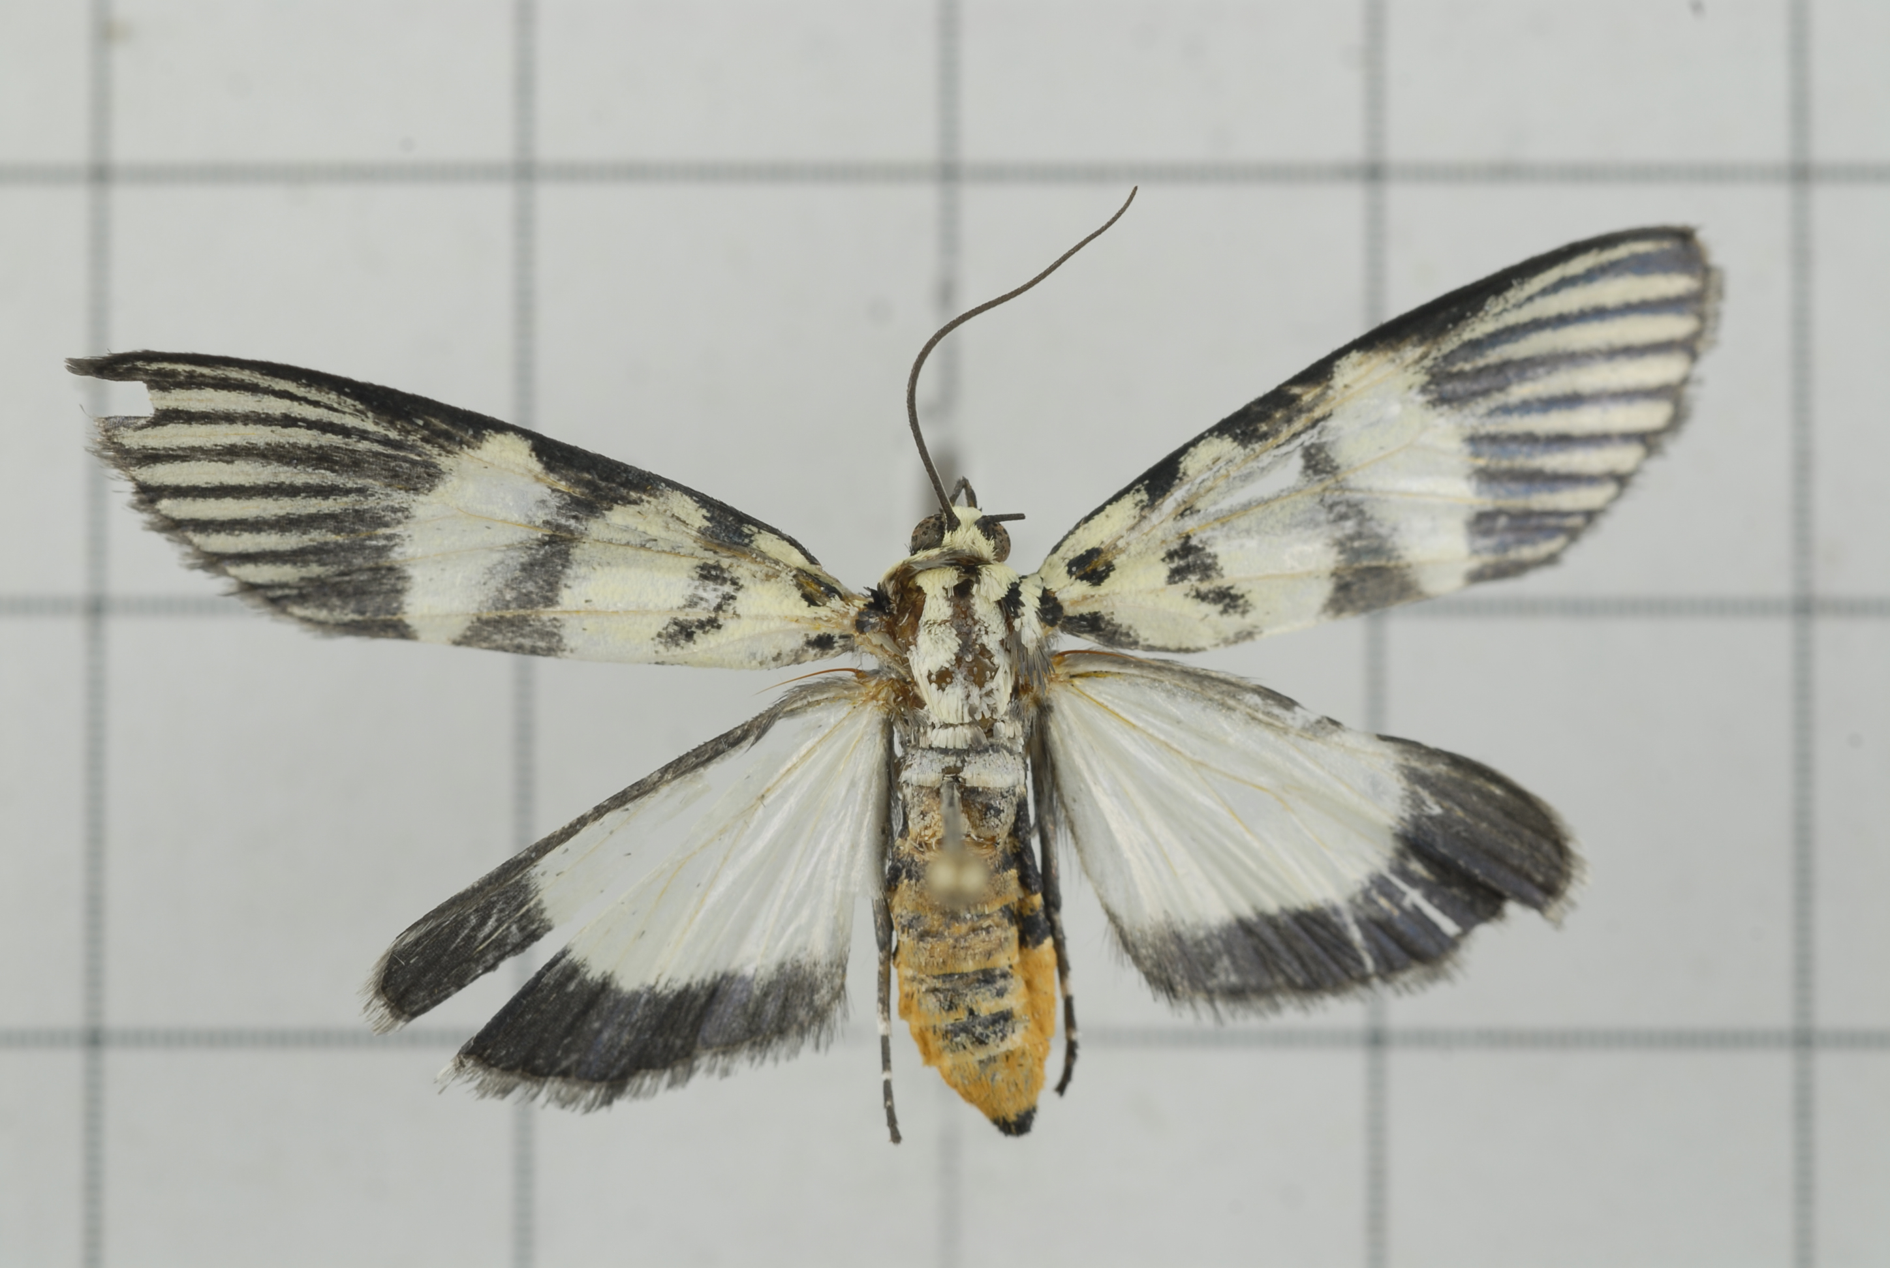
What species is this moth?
Heortia vitessoides
